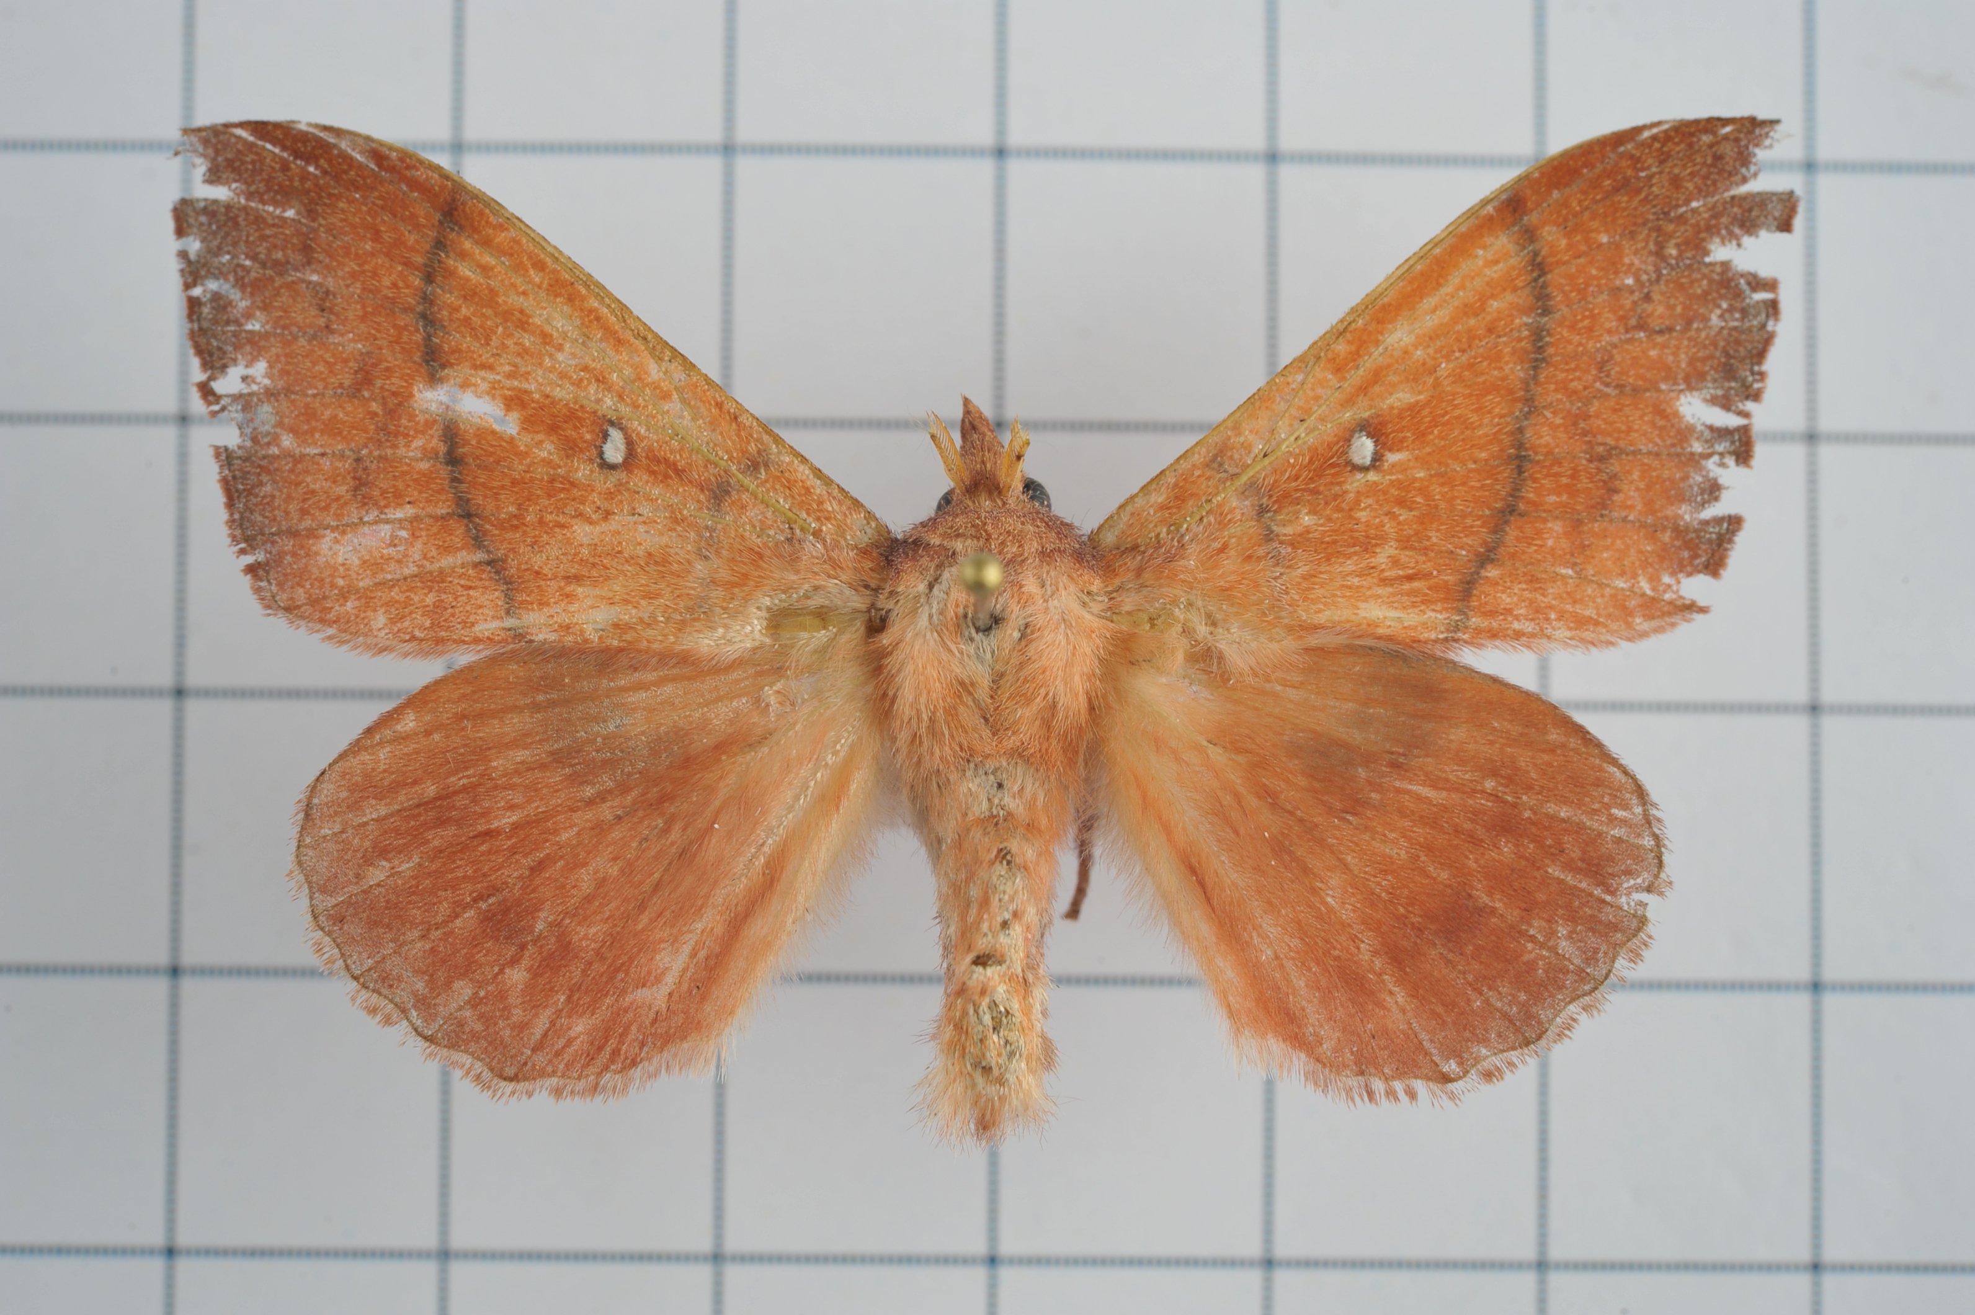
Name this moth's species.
Odonestis bheroba formosae
